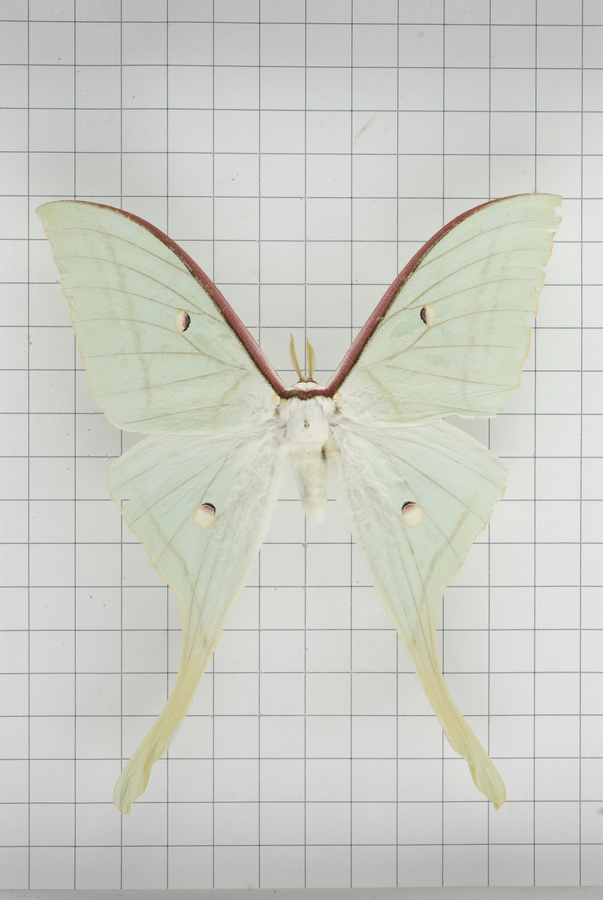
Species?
Actias ningpoana ningtaiwana
